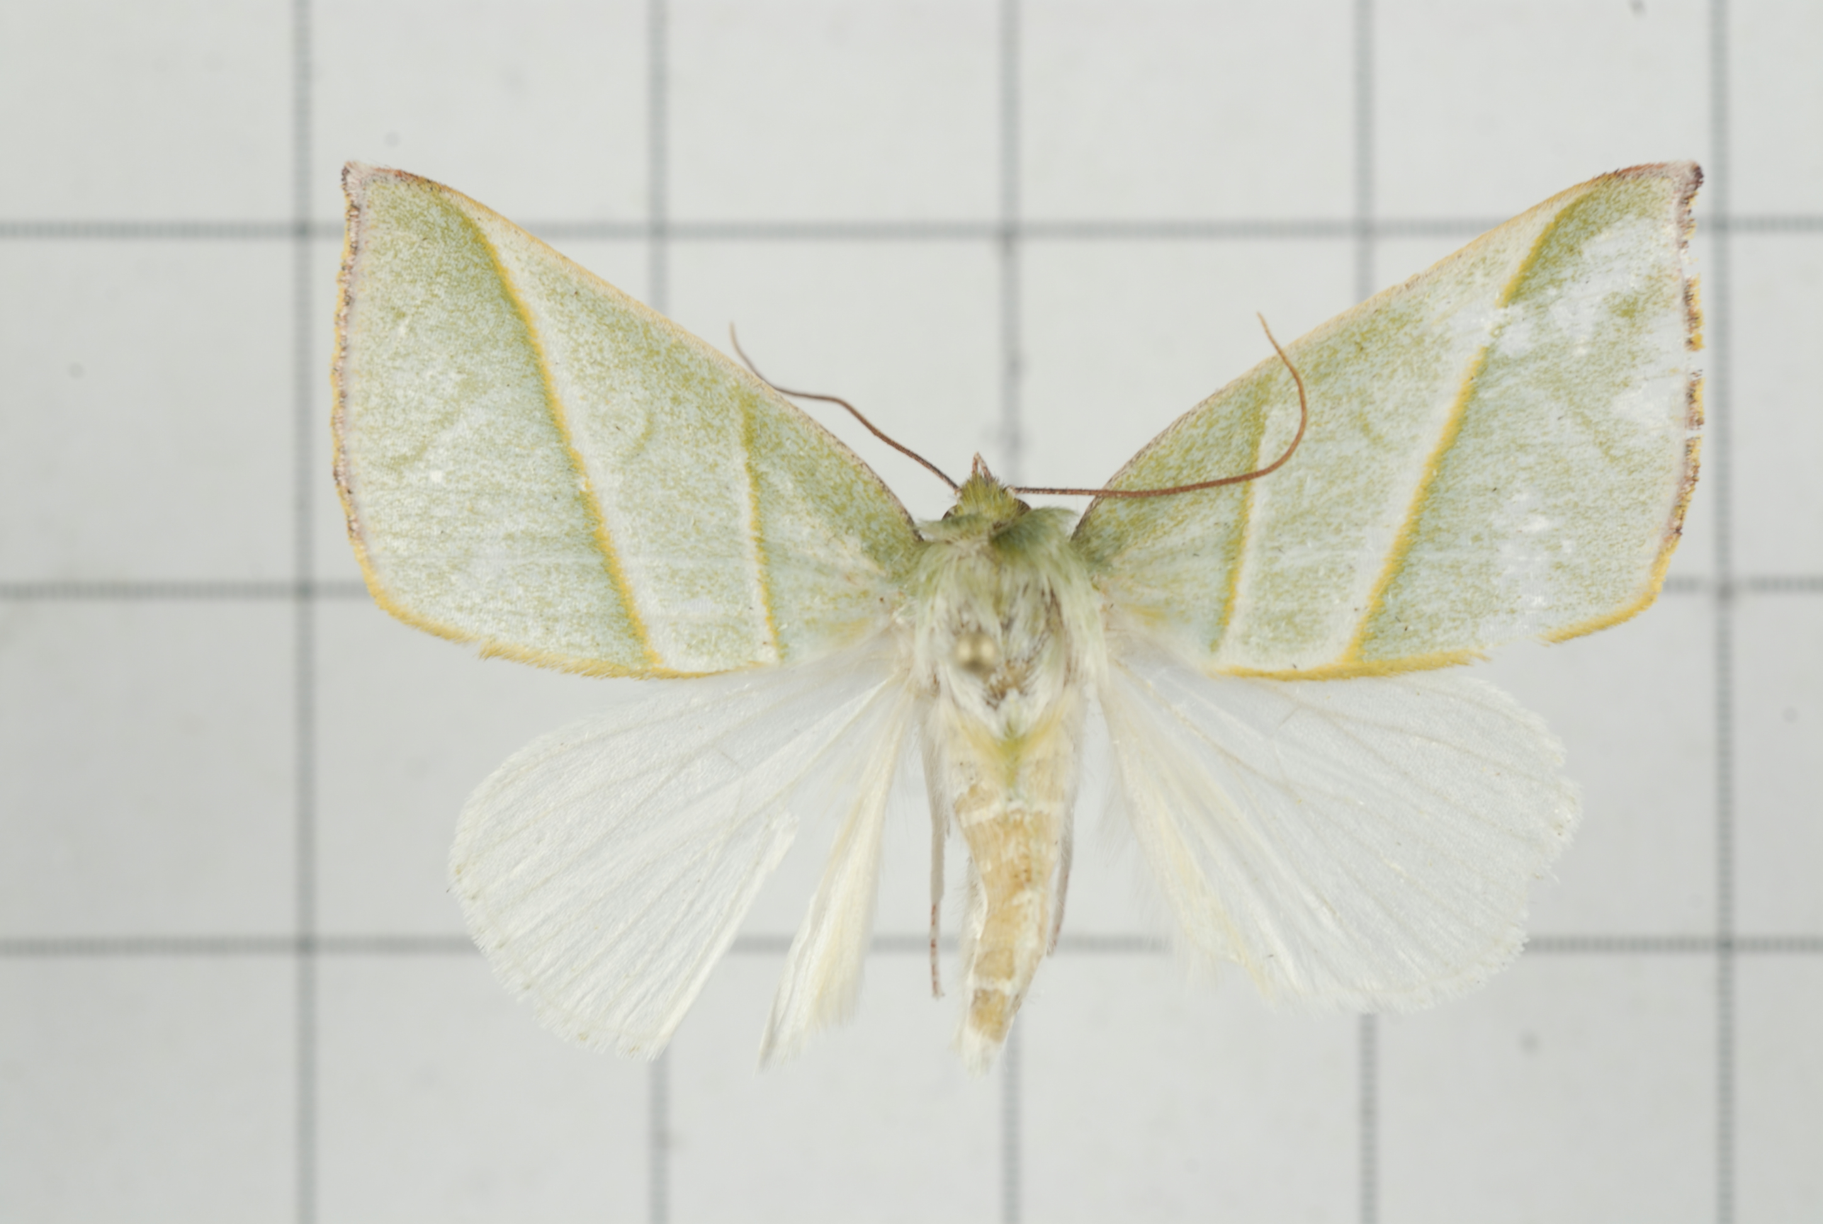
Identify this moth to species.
Hylophilodes tsukusensis
